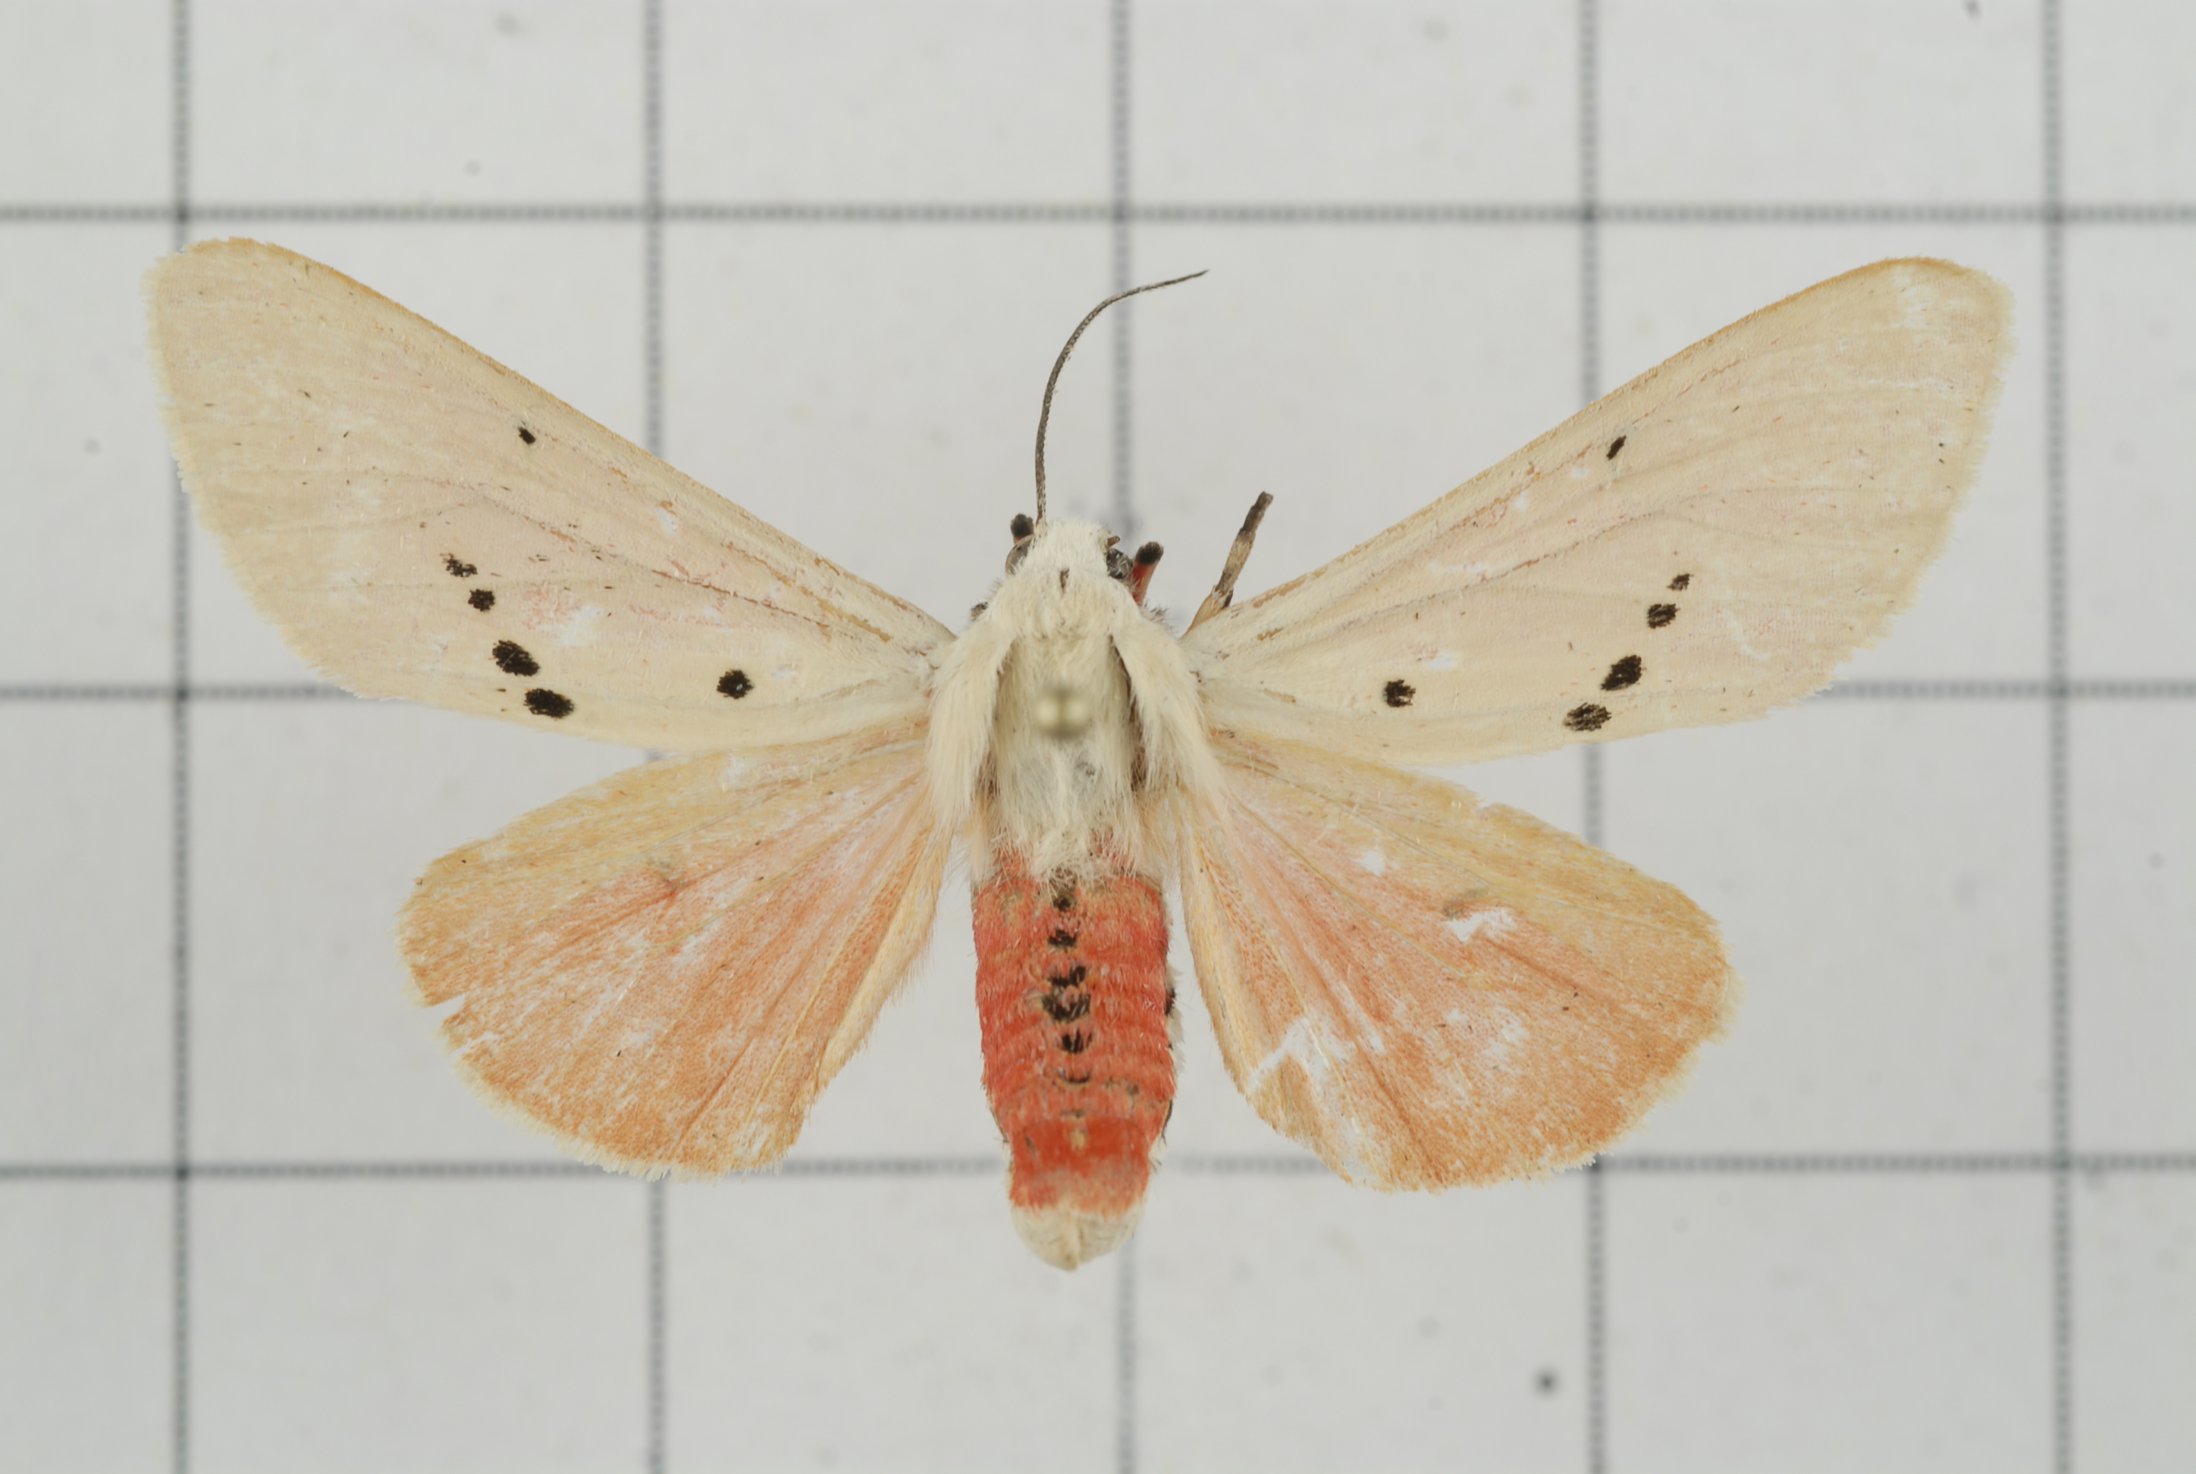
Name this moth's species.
Spilarctia subcarnea
